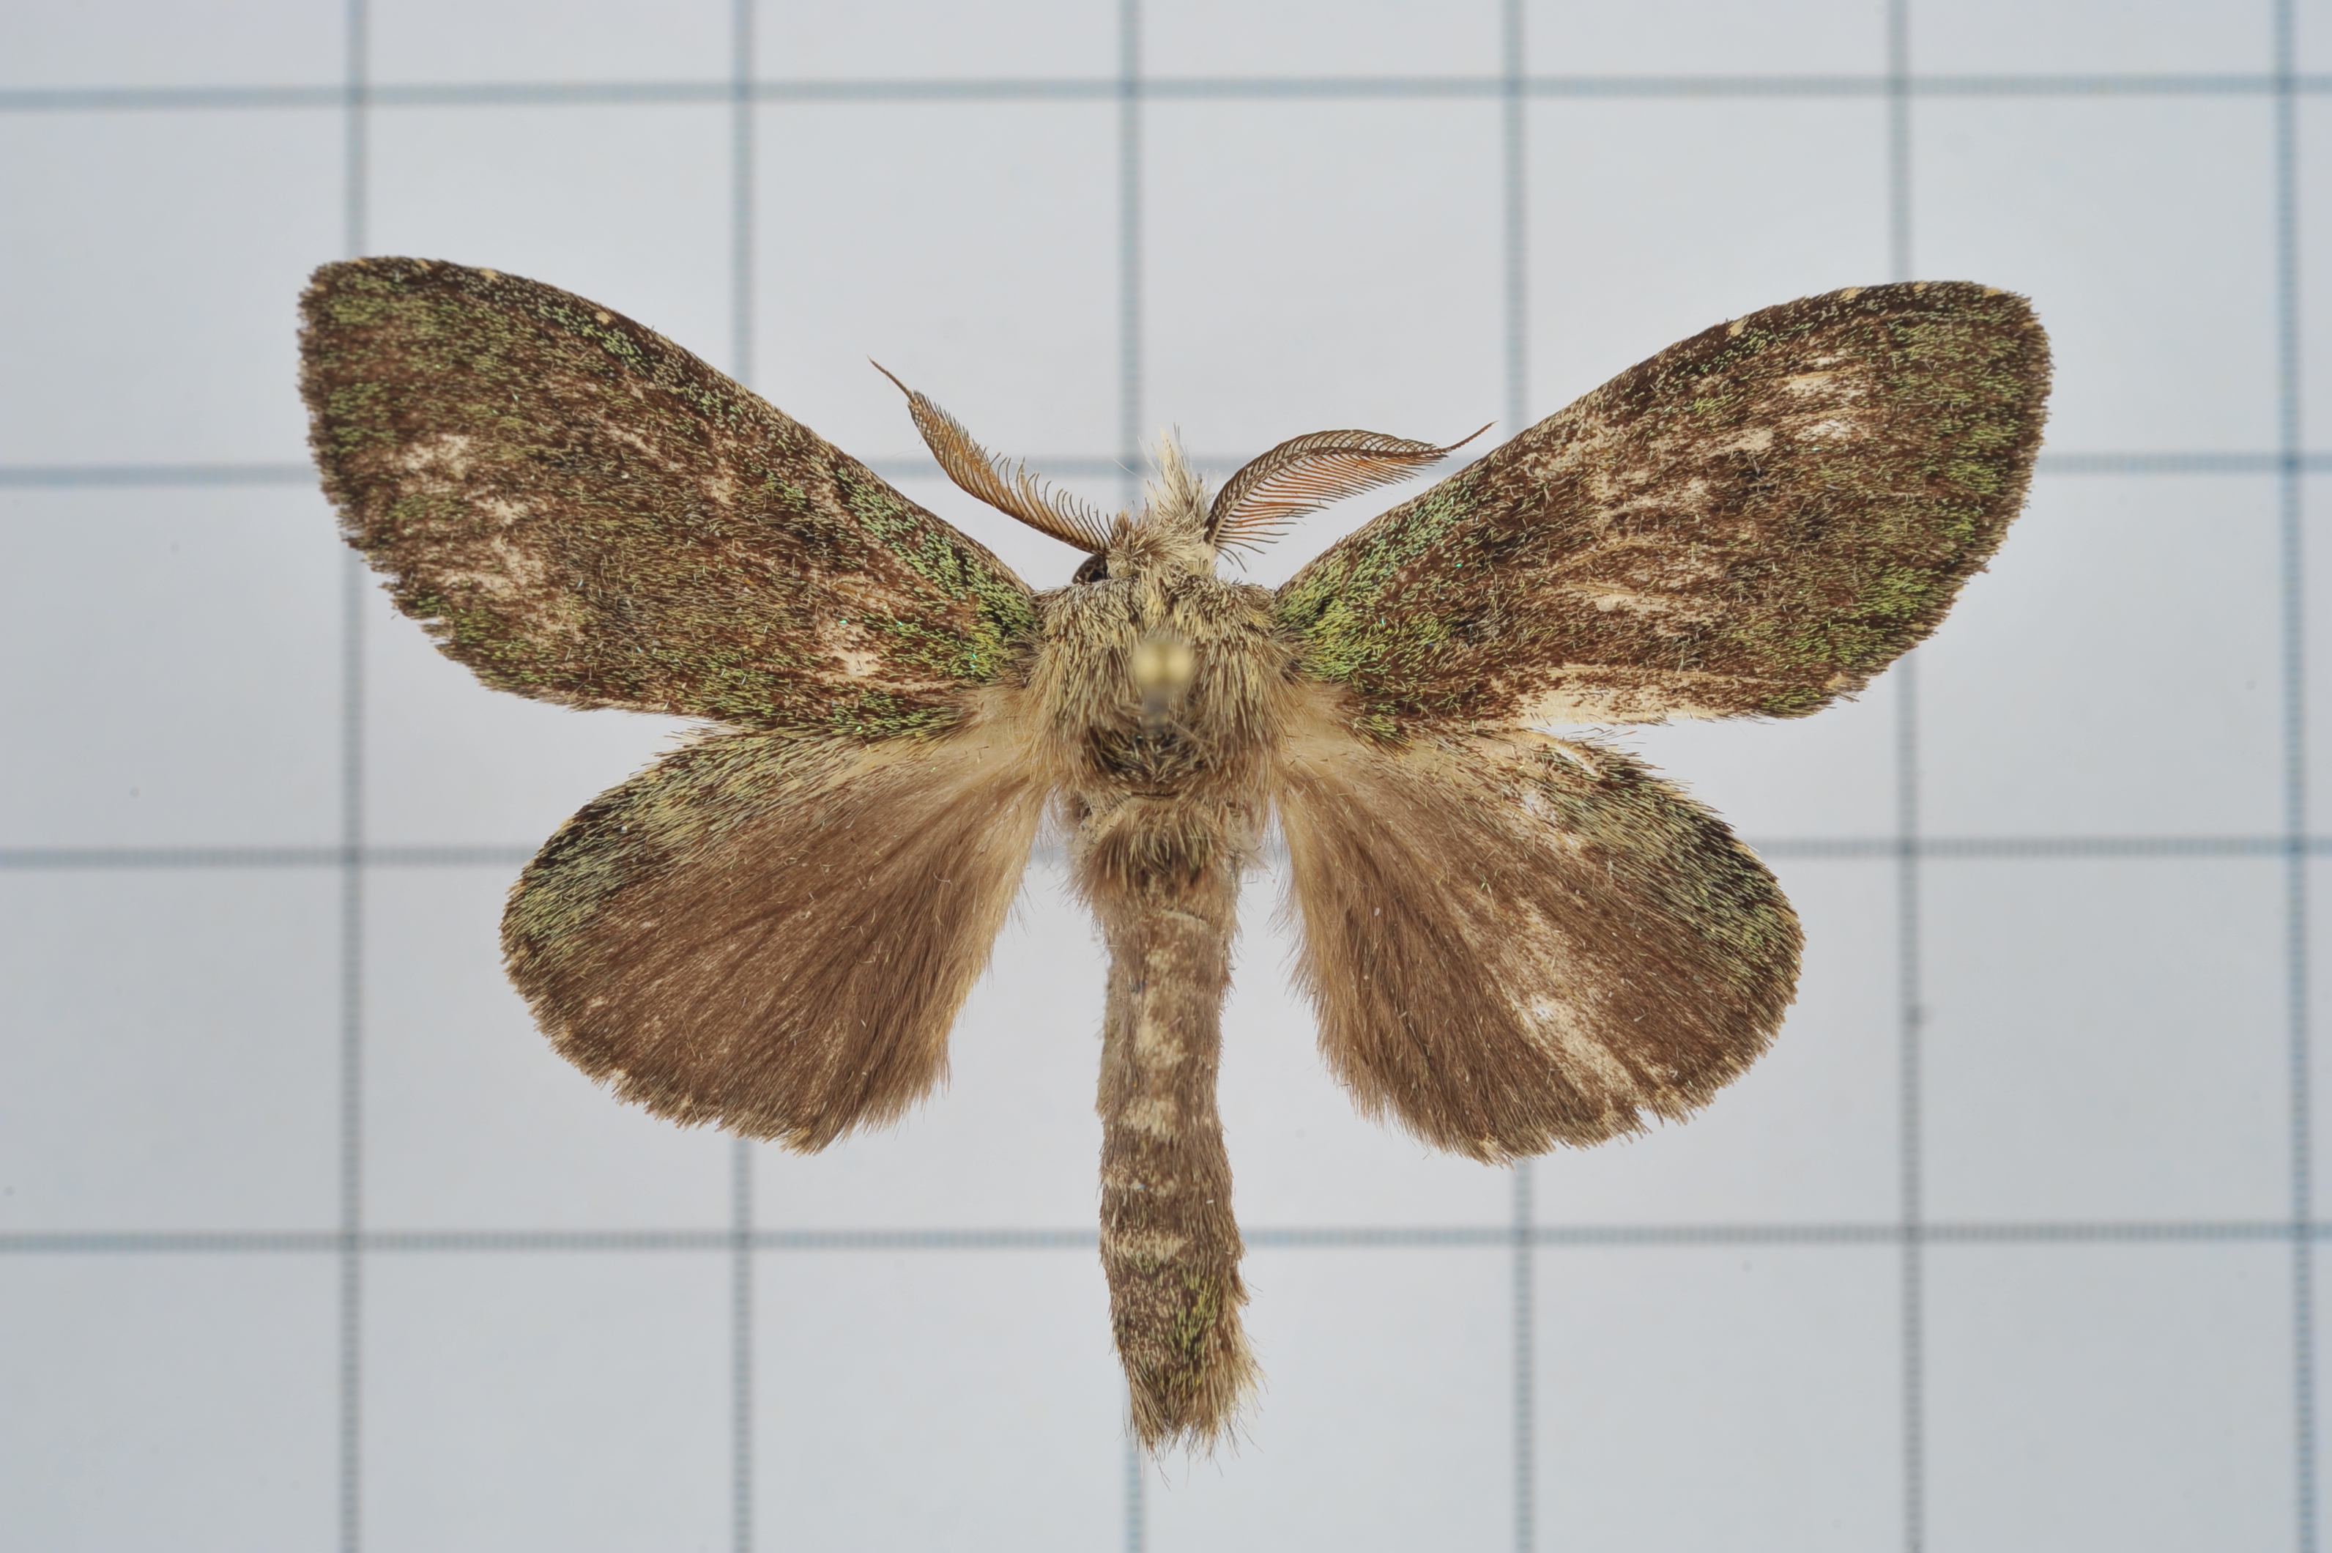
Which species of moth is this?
Syntypistis cyanea cyanea
